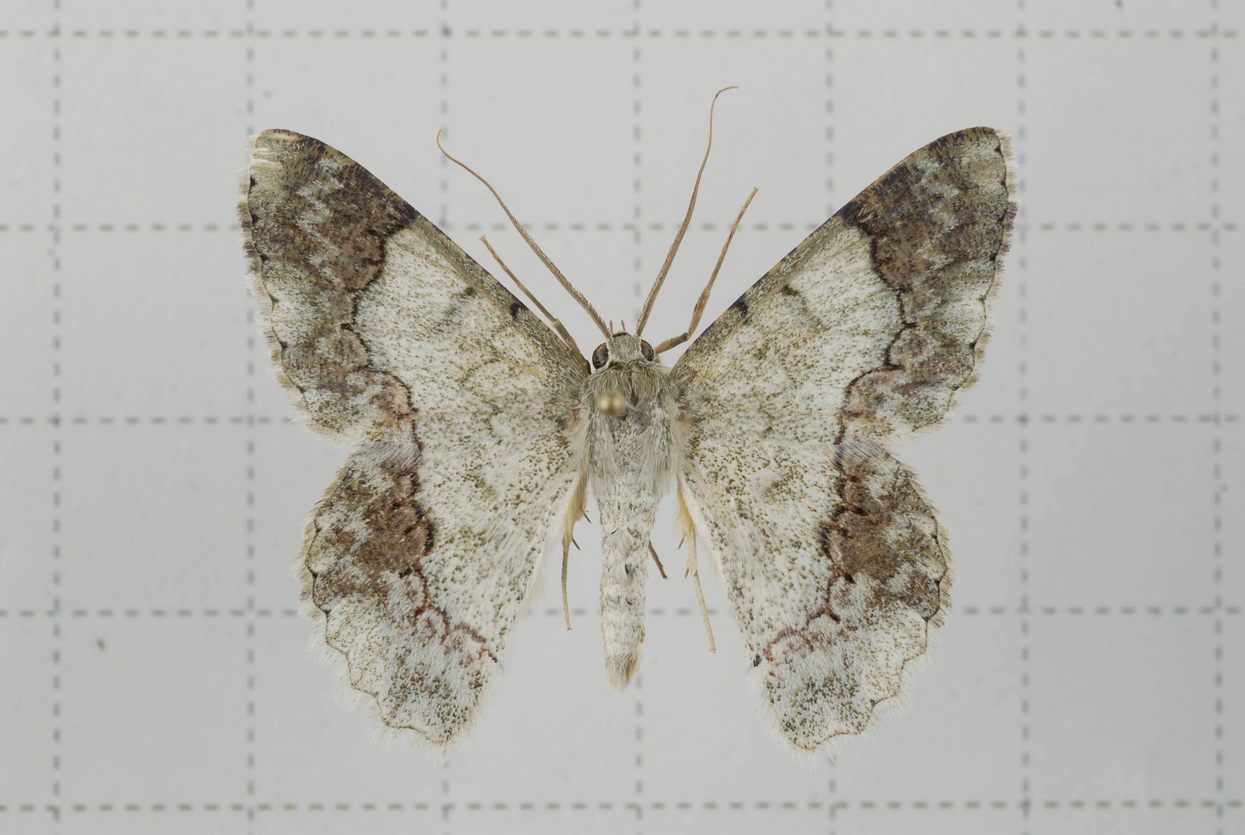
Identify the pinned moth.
Pingasa ruginaria pacifica
